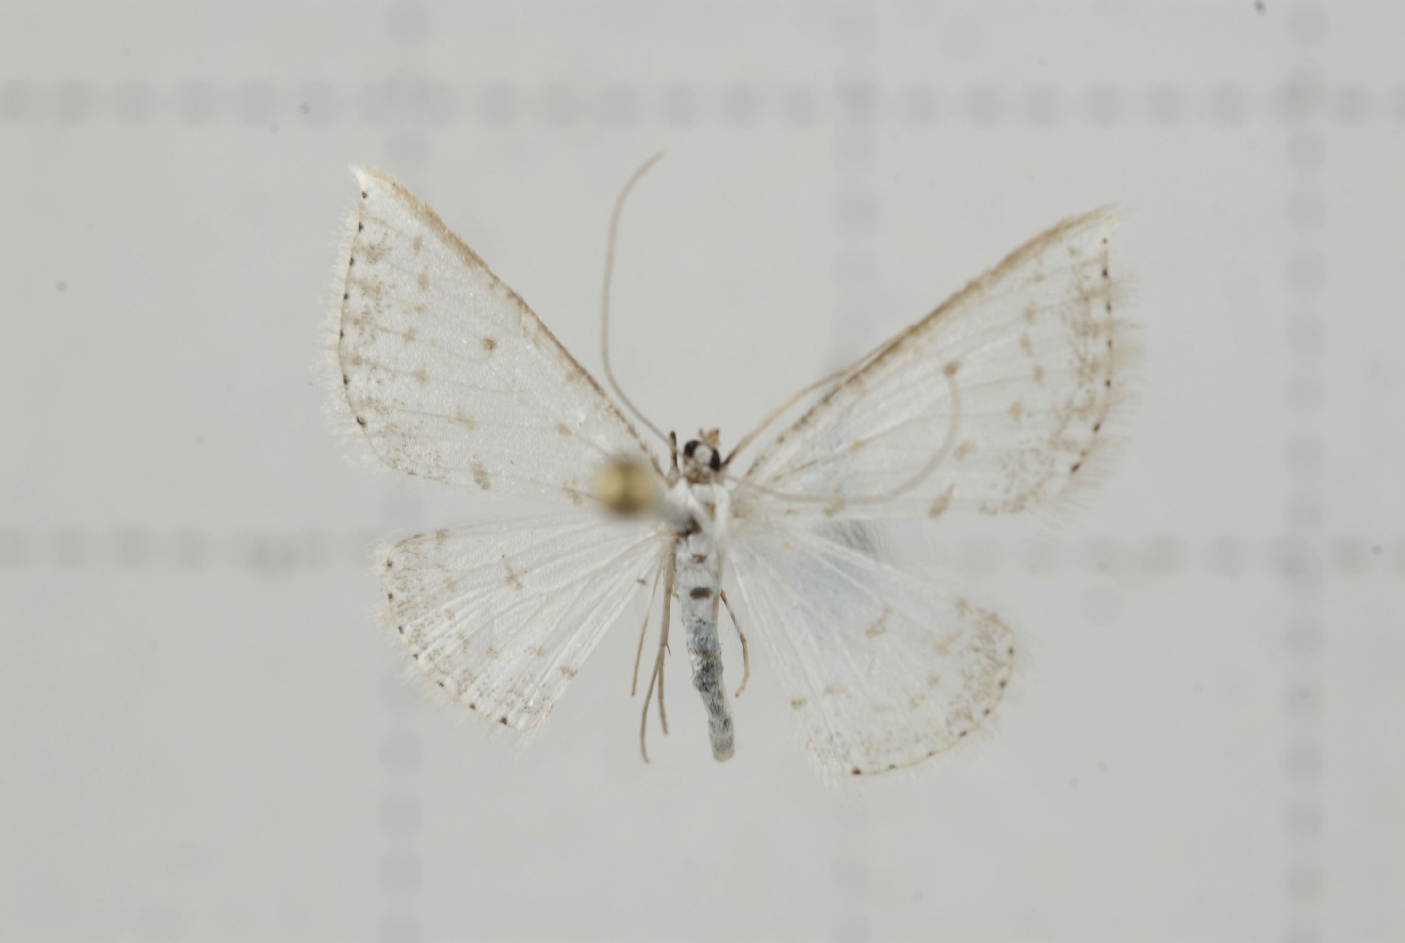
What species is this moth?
Derambila fragilis
